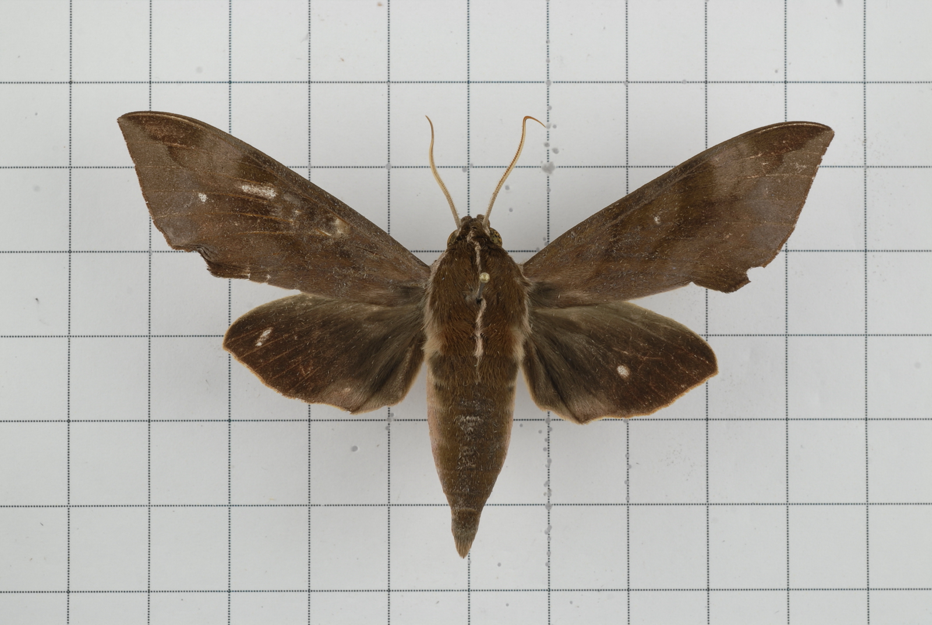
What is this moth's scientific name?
Ampelophaga rubiginosa myosotis
